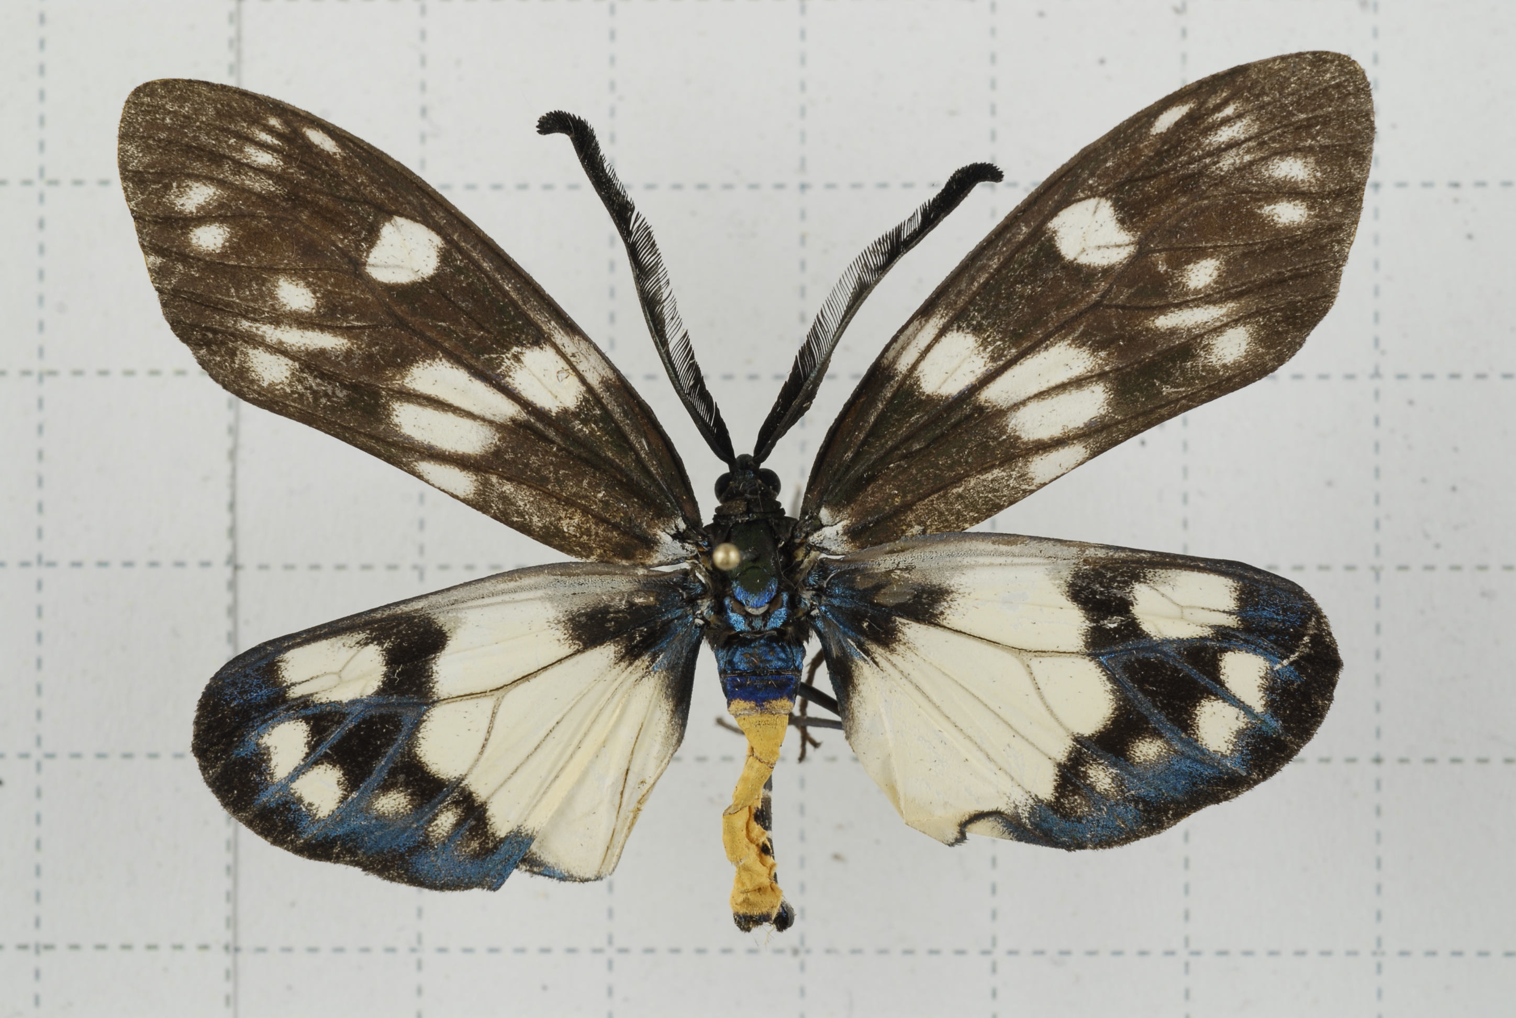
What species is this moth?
Eterusia aedea formosana
